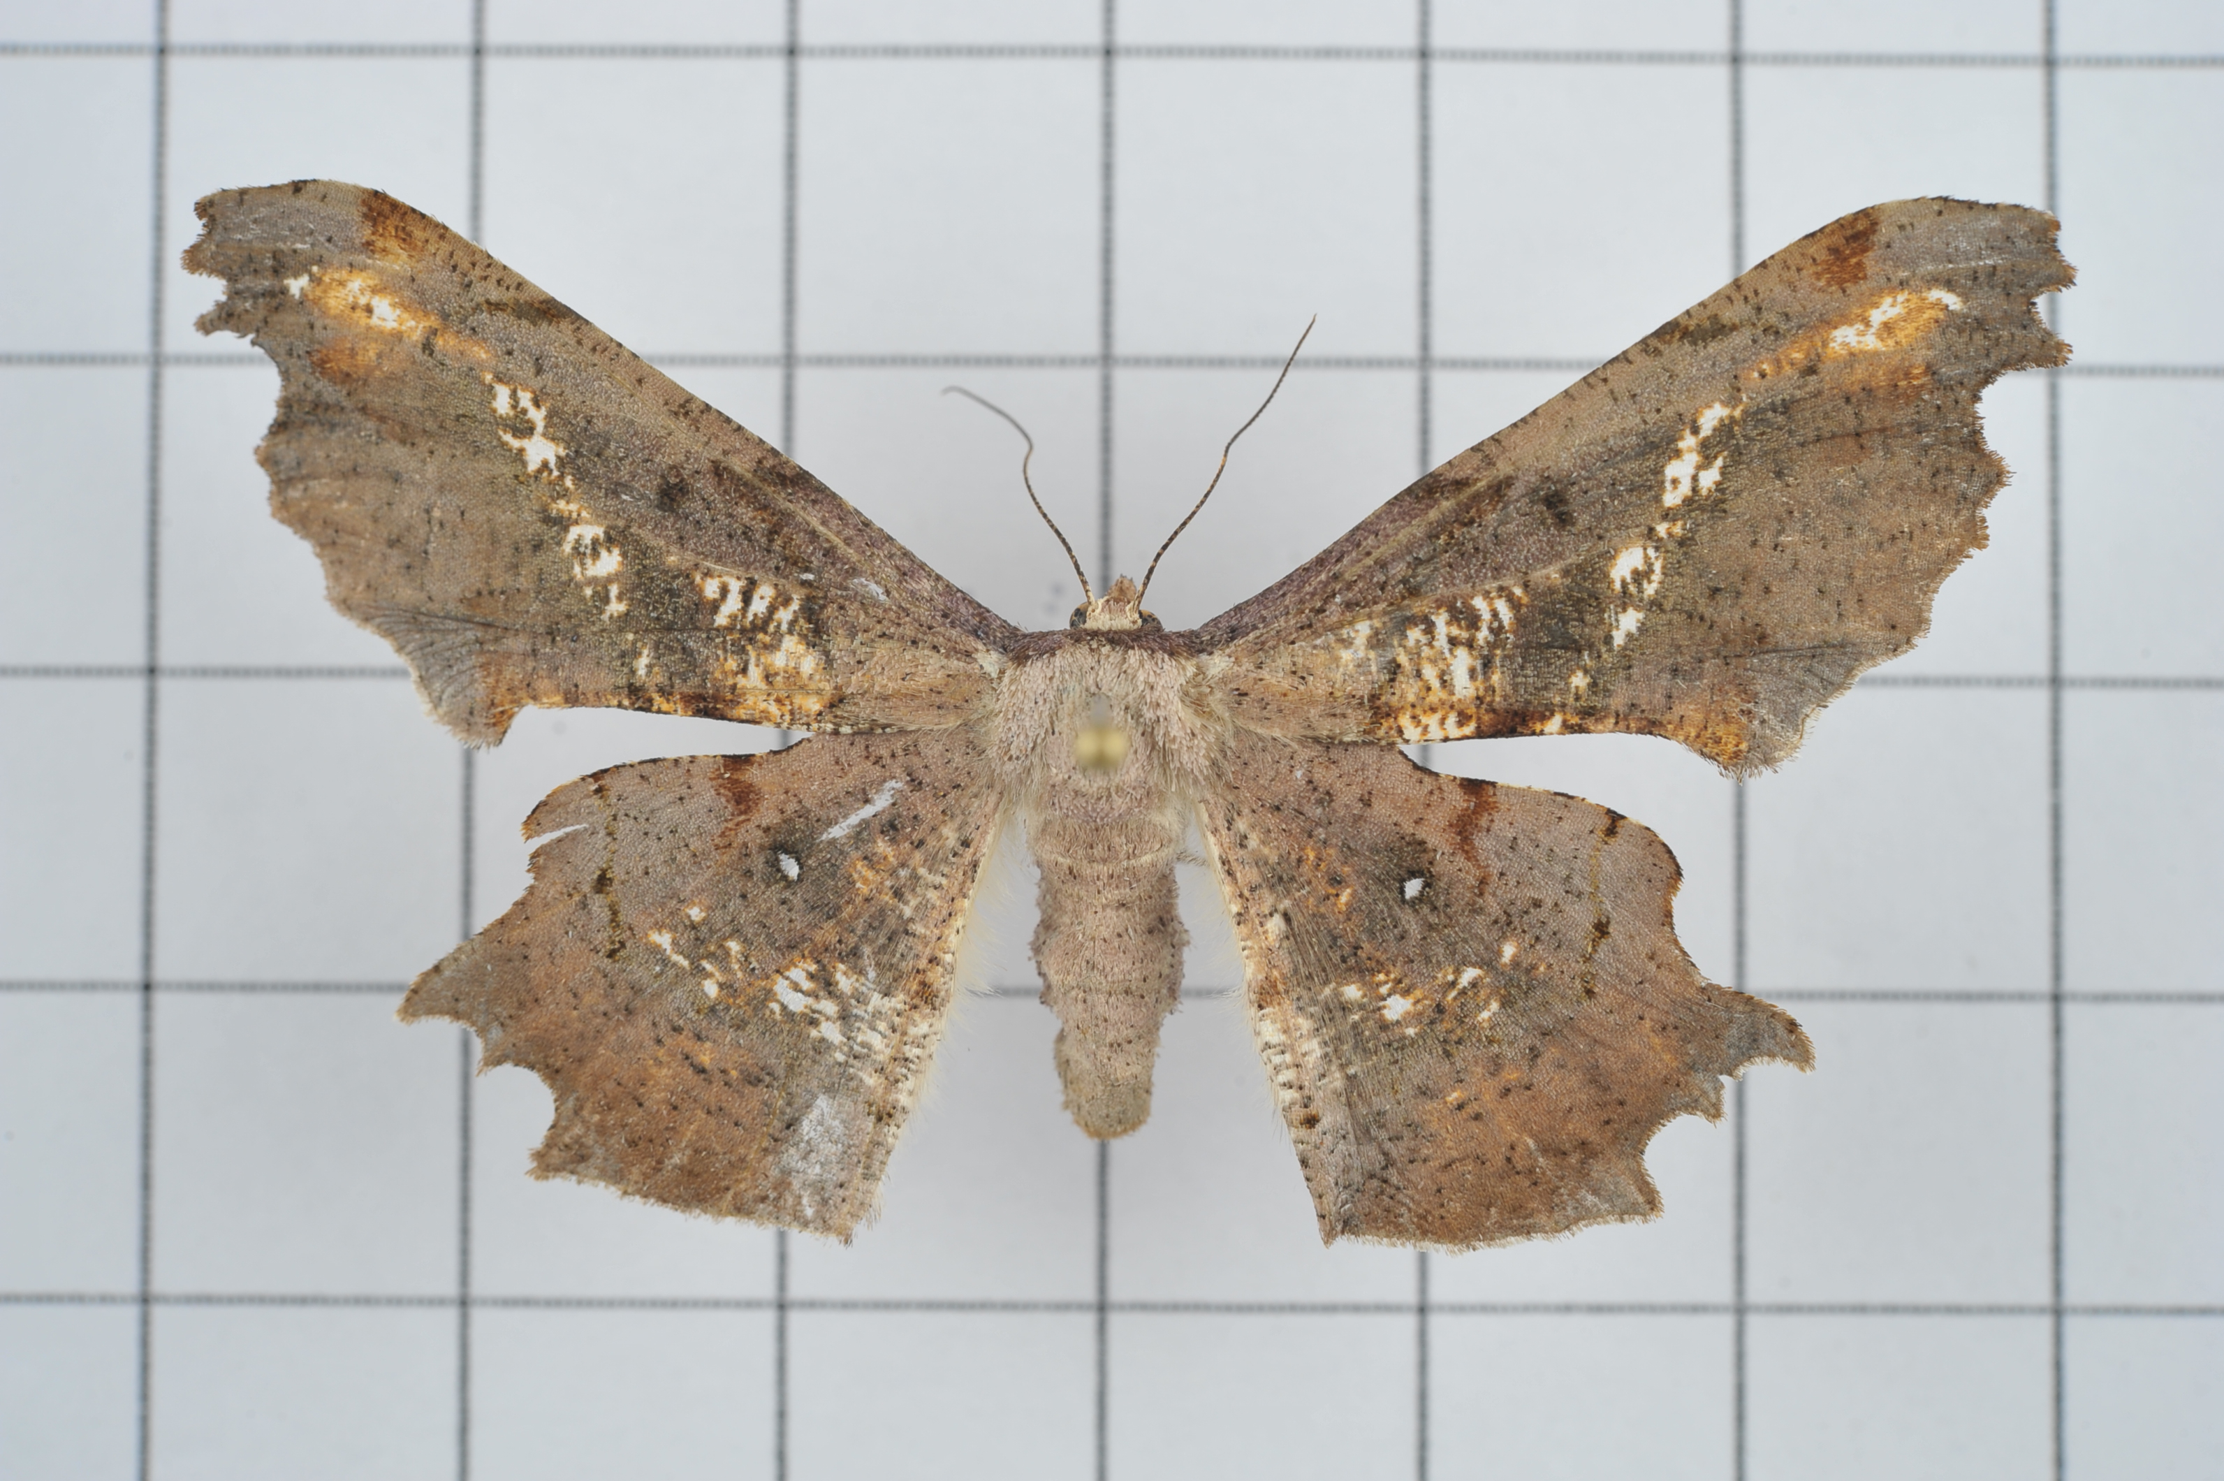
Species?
Gonodontis pallida
